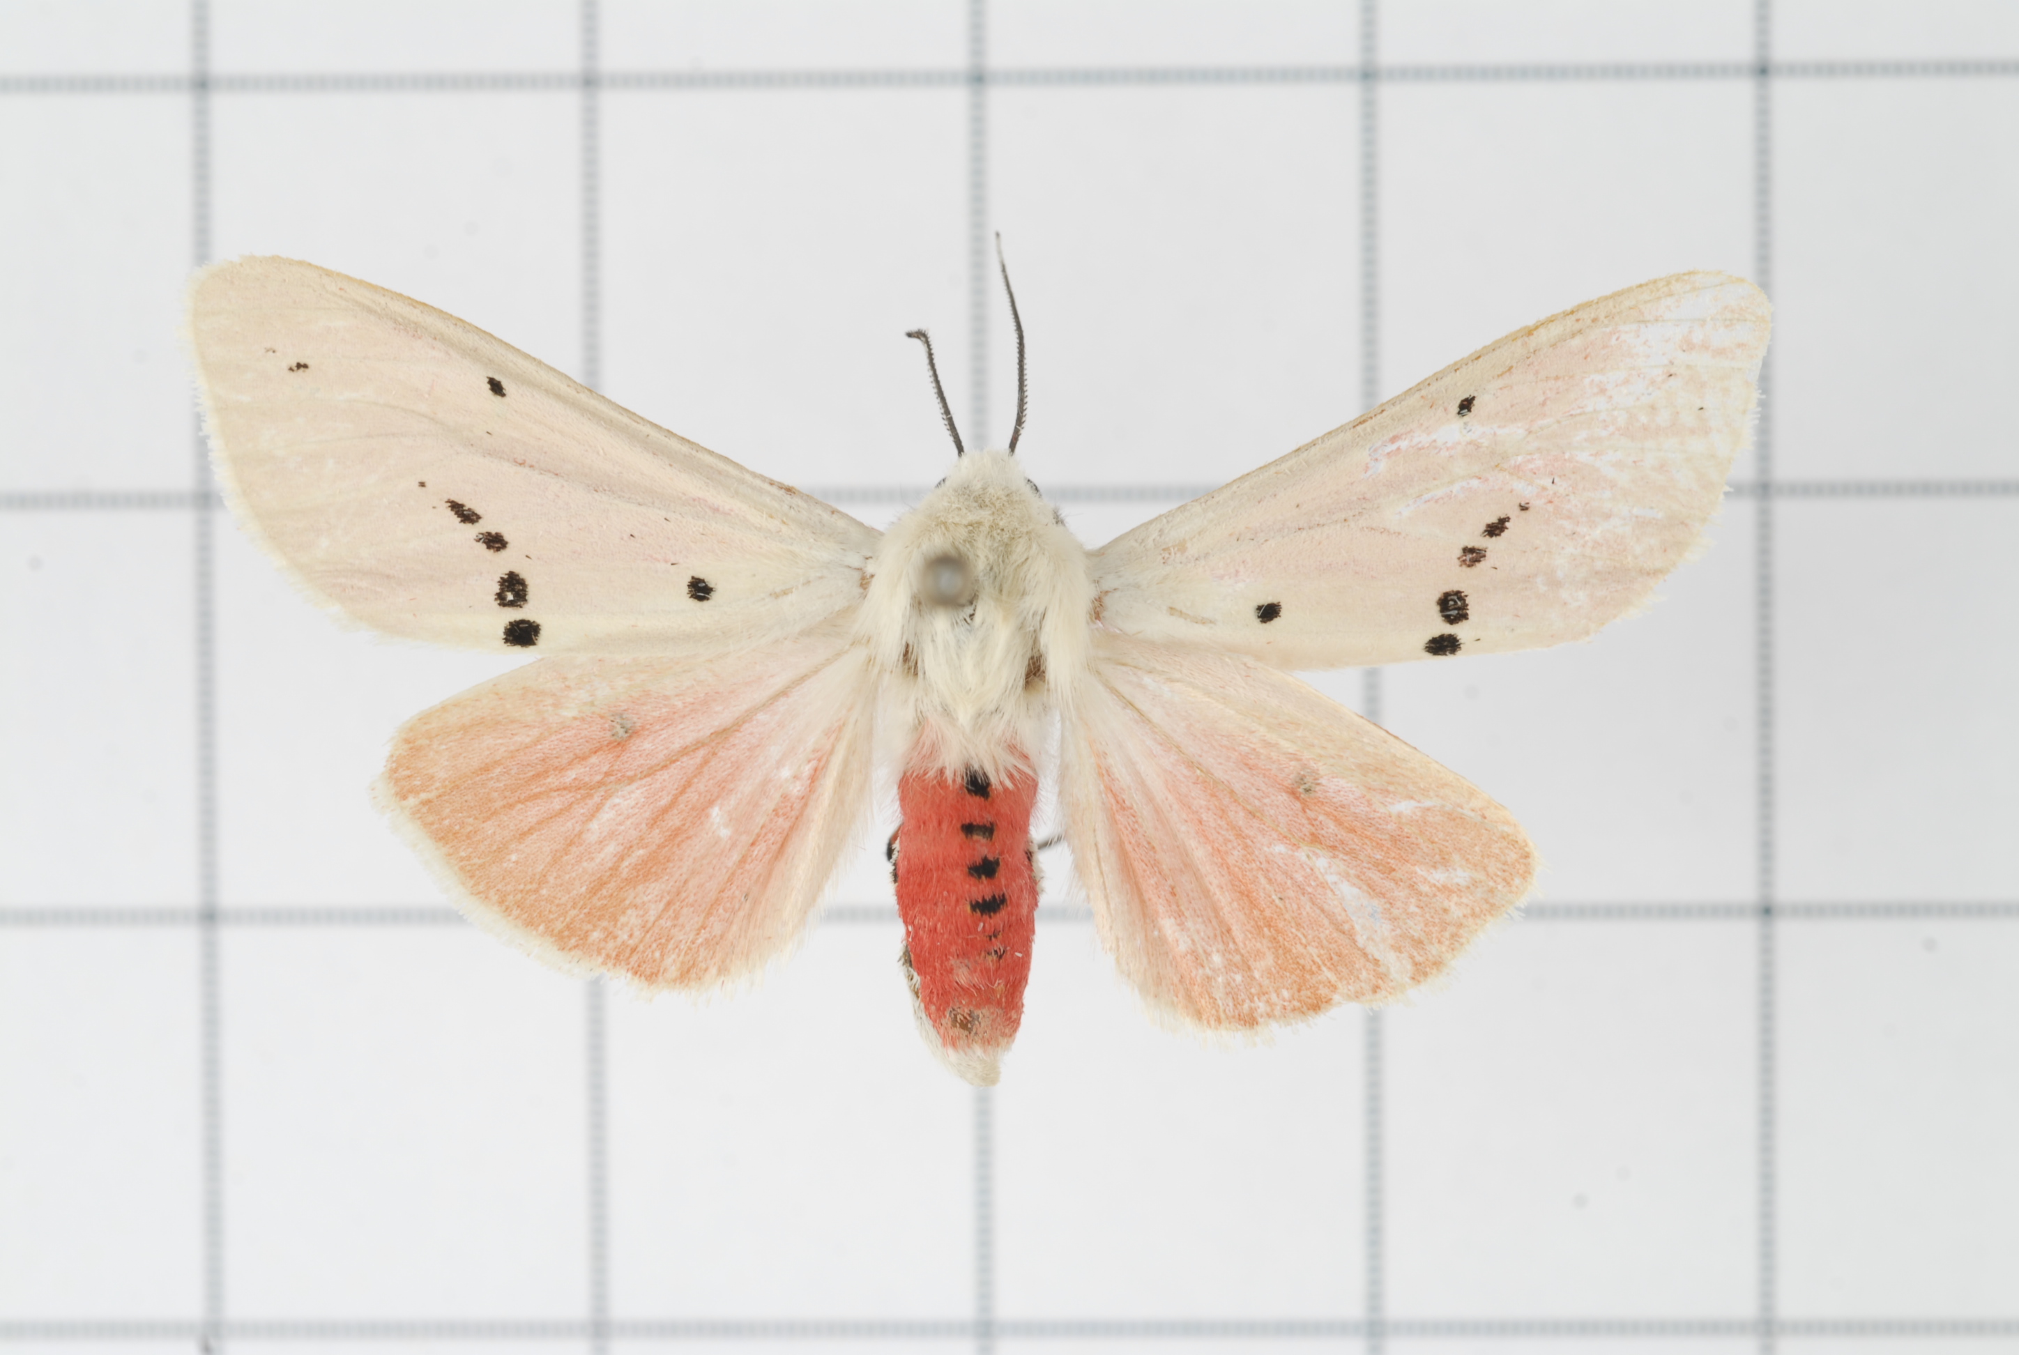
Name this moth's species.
Spilarctia subcarnea
